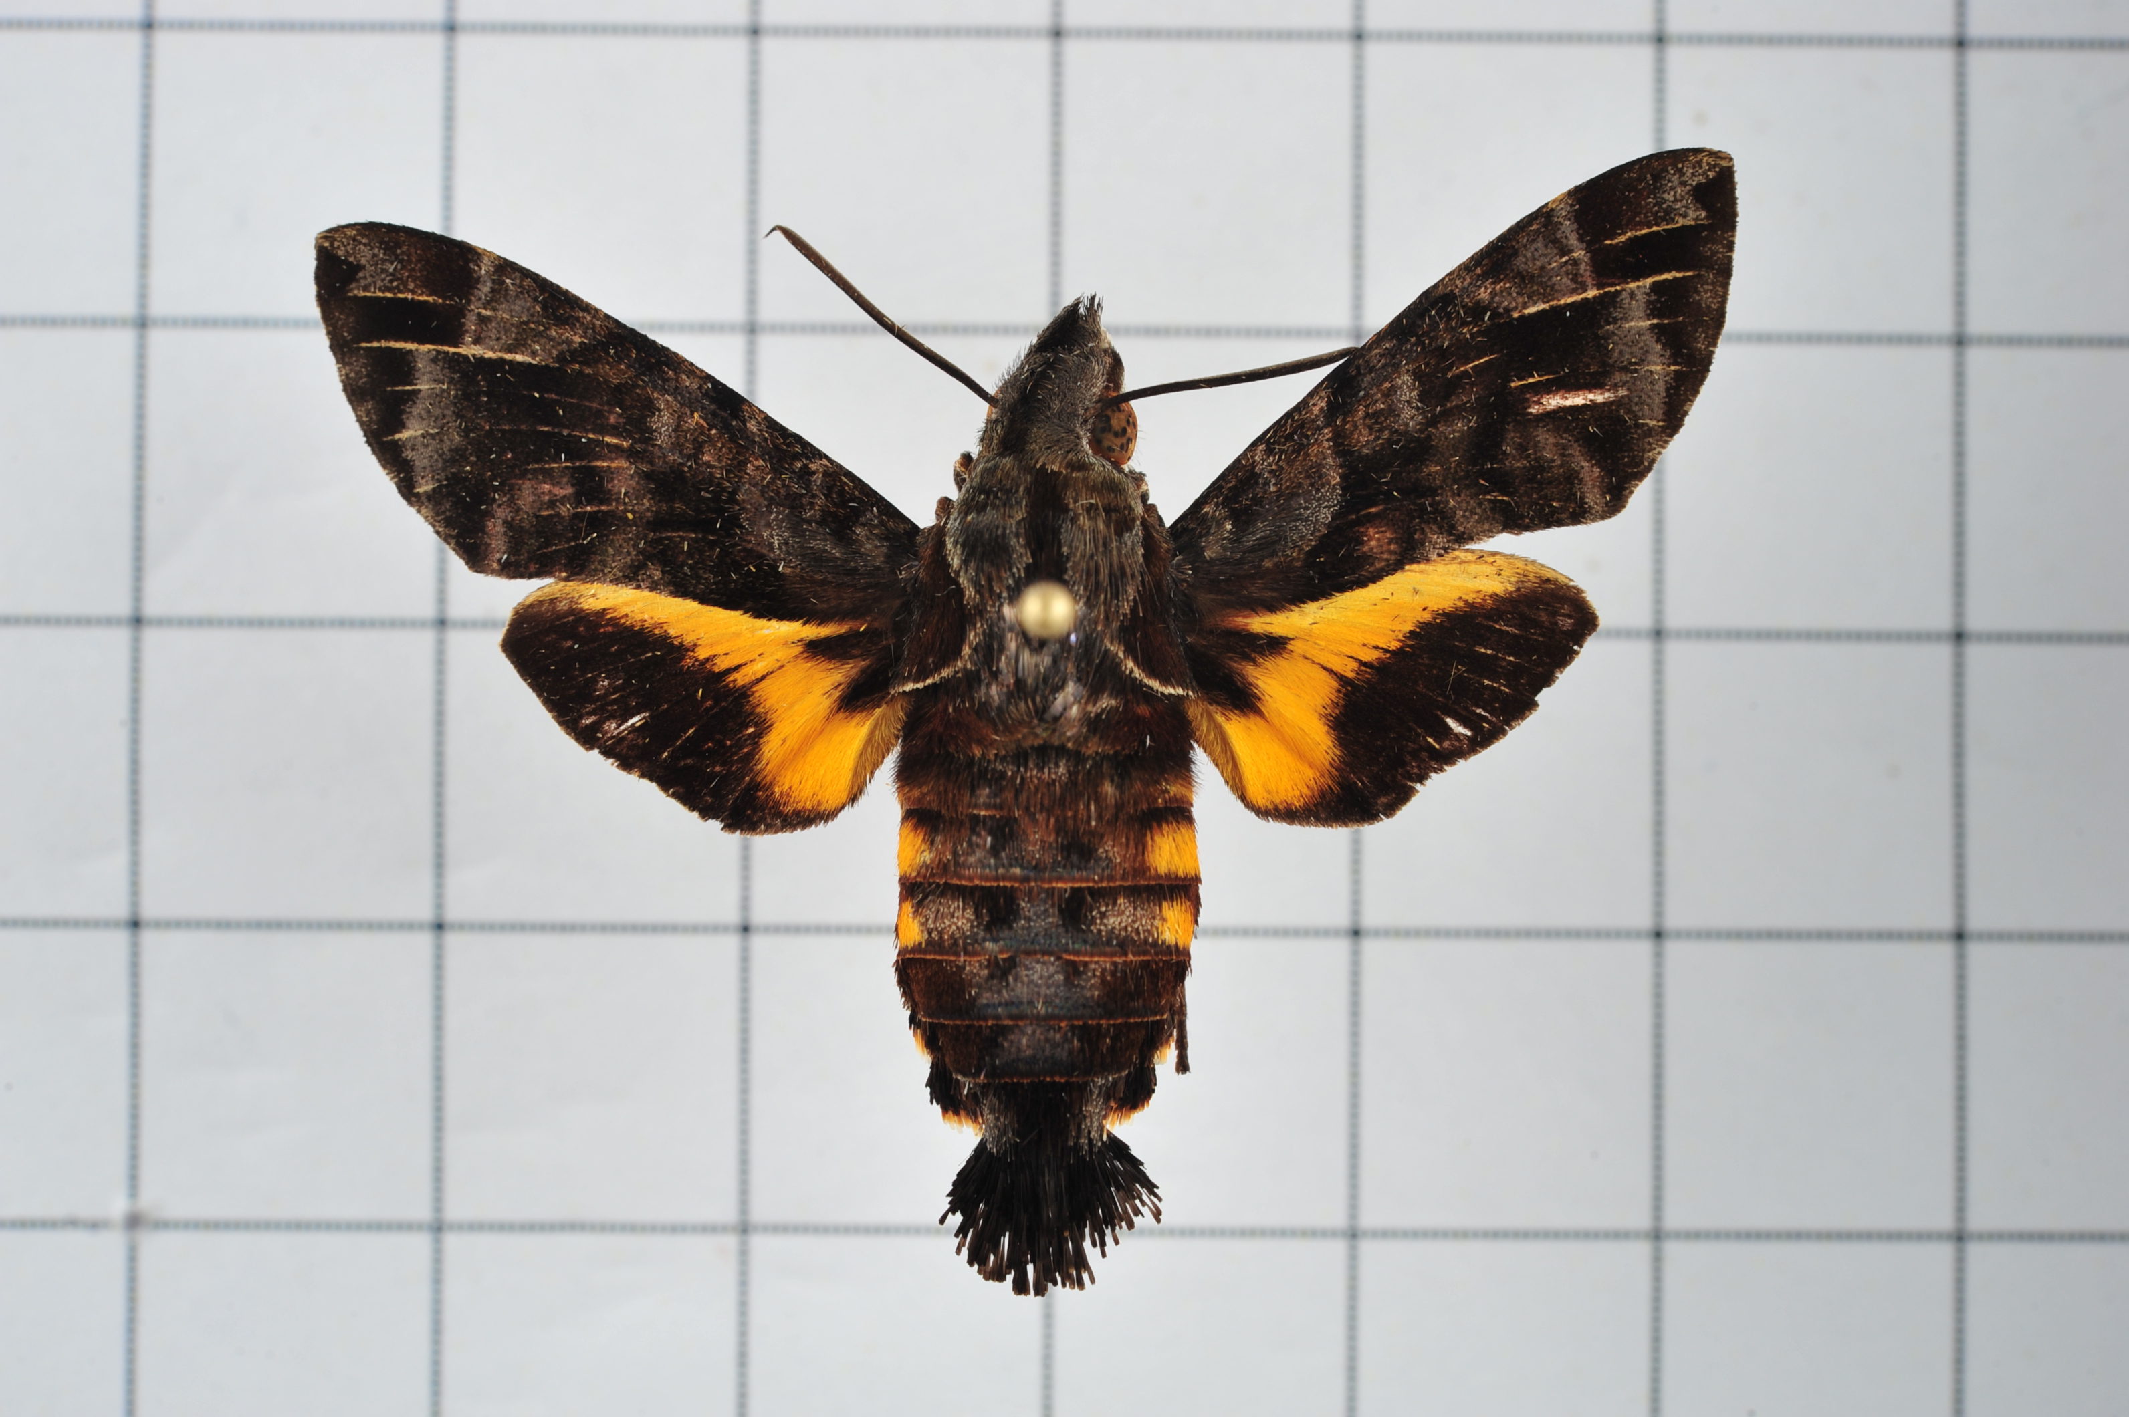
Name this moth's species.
Macroglossum neotroglodytus
